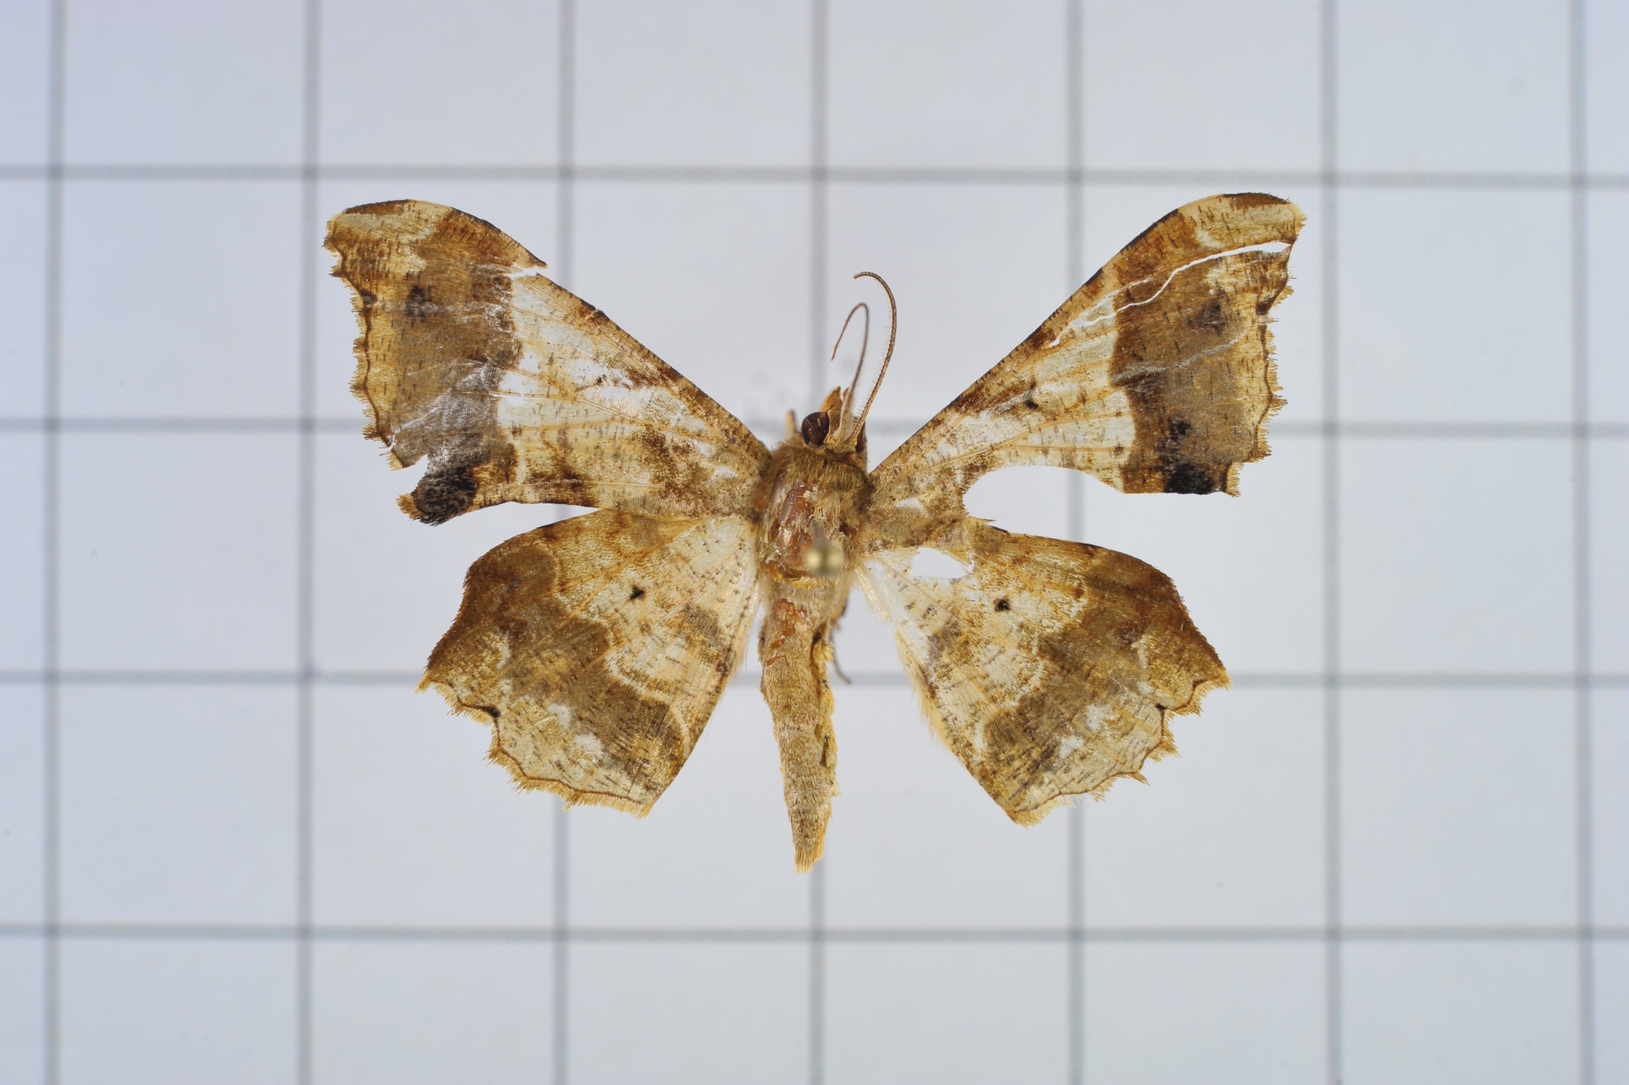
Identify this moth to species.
Krananda oliveomarginata
